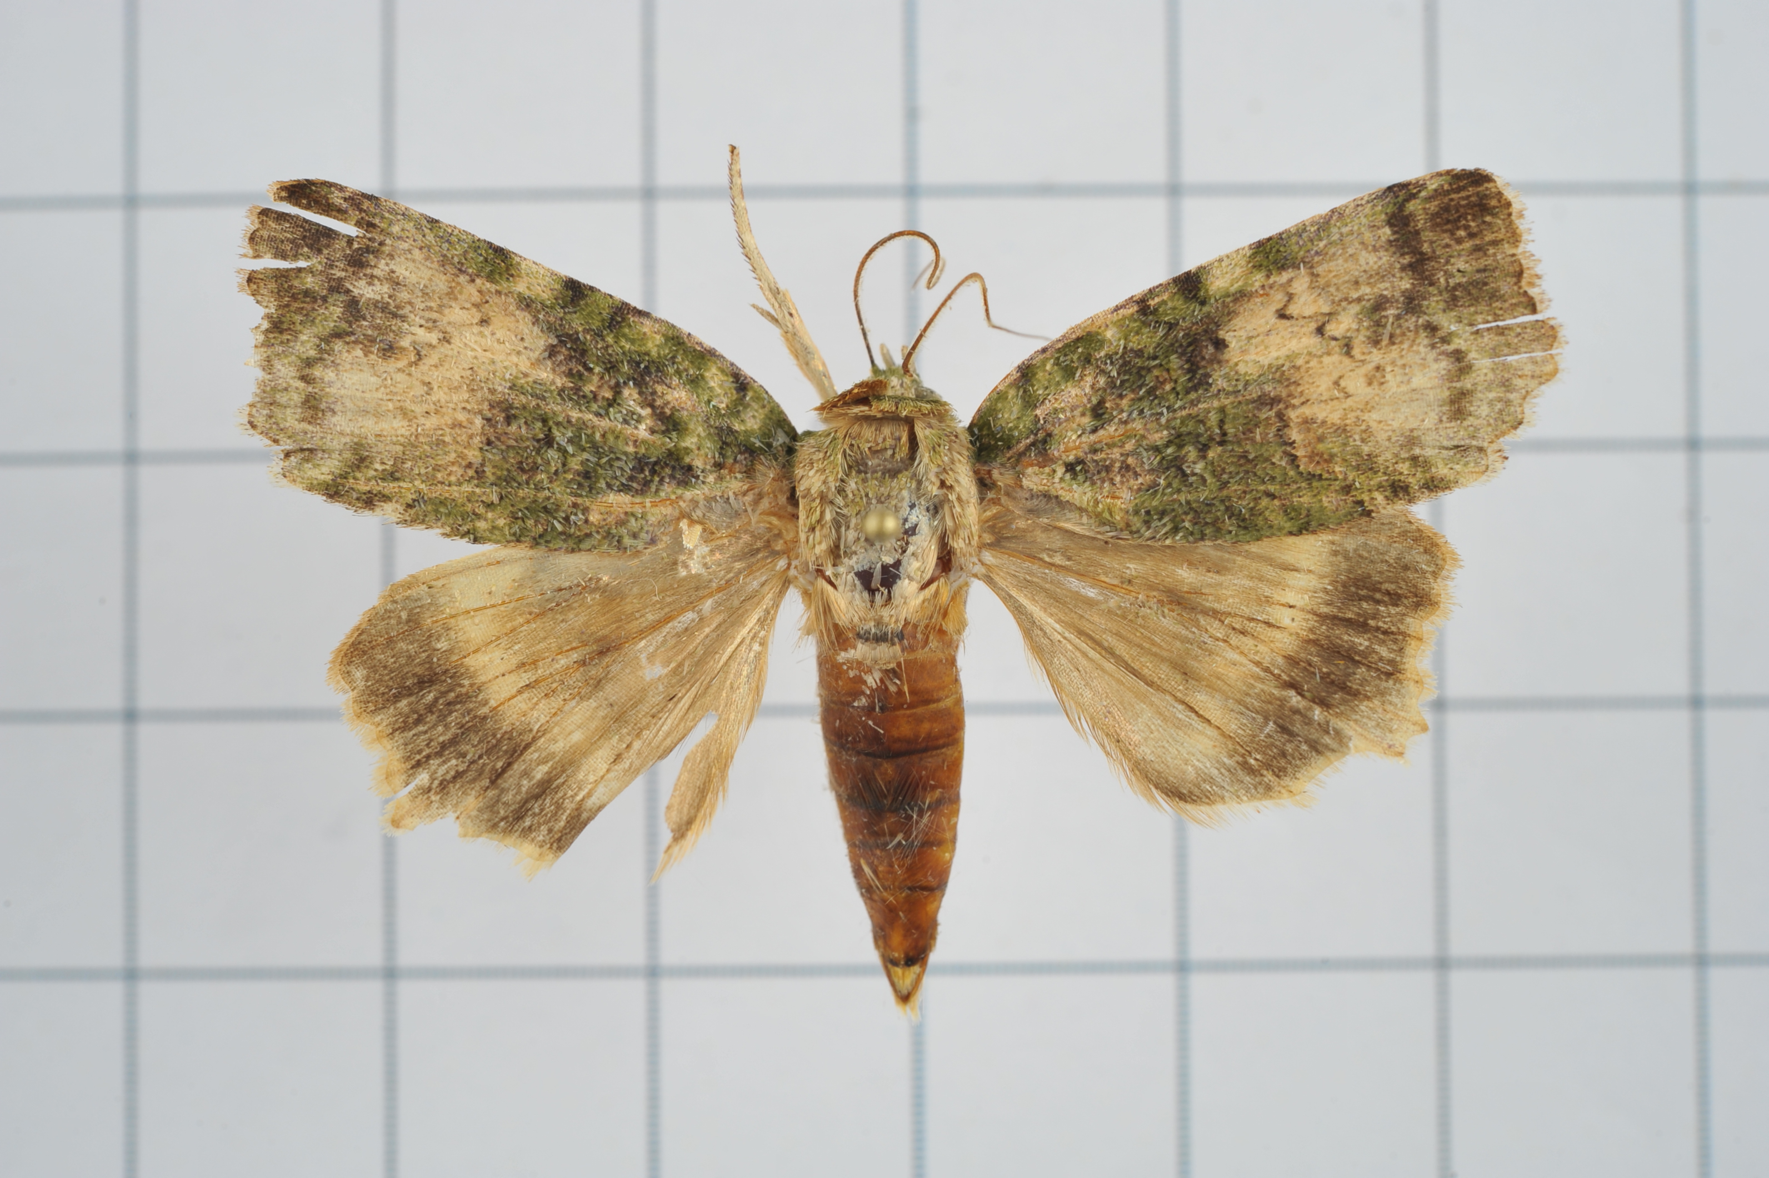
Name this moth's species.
Blenina senex
